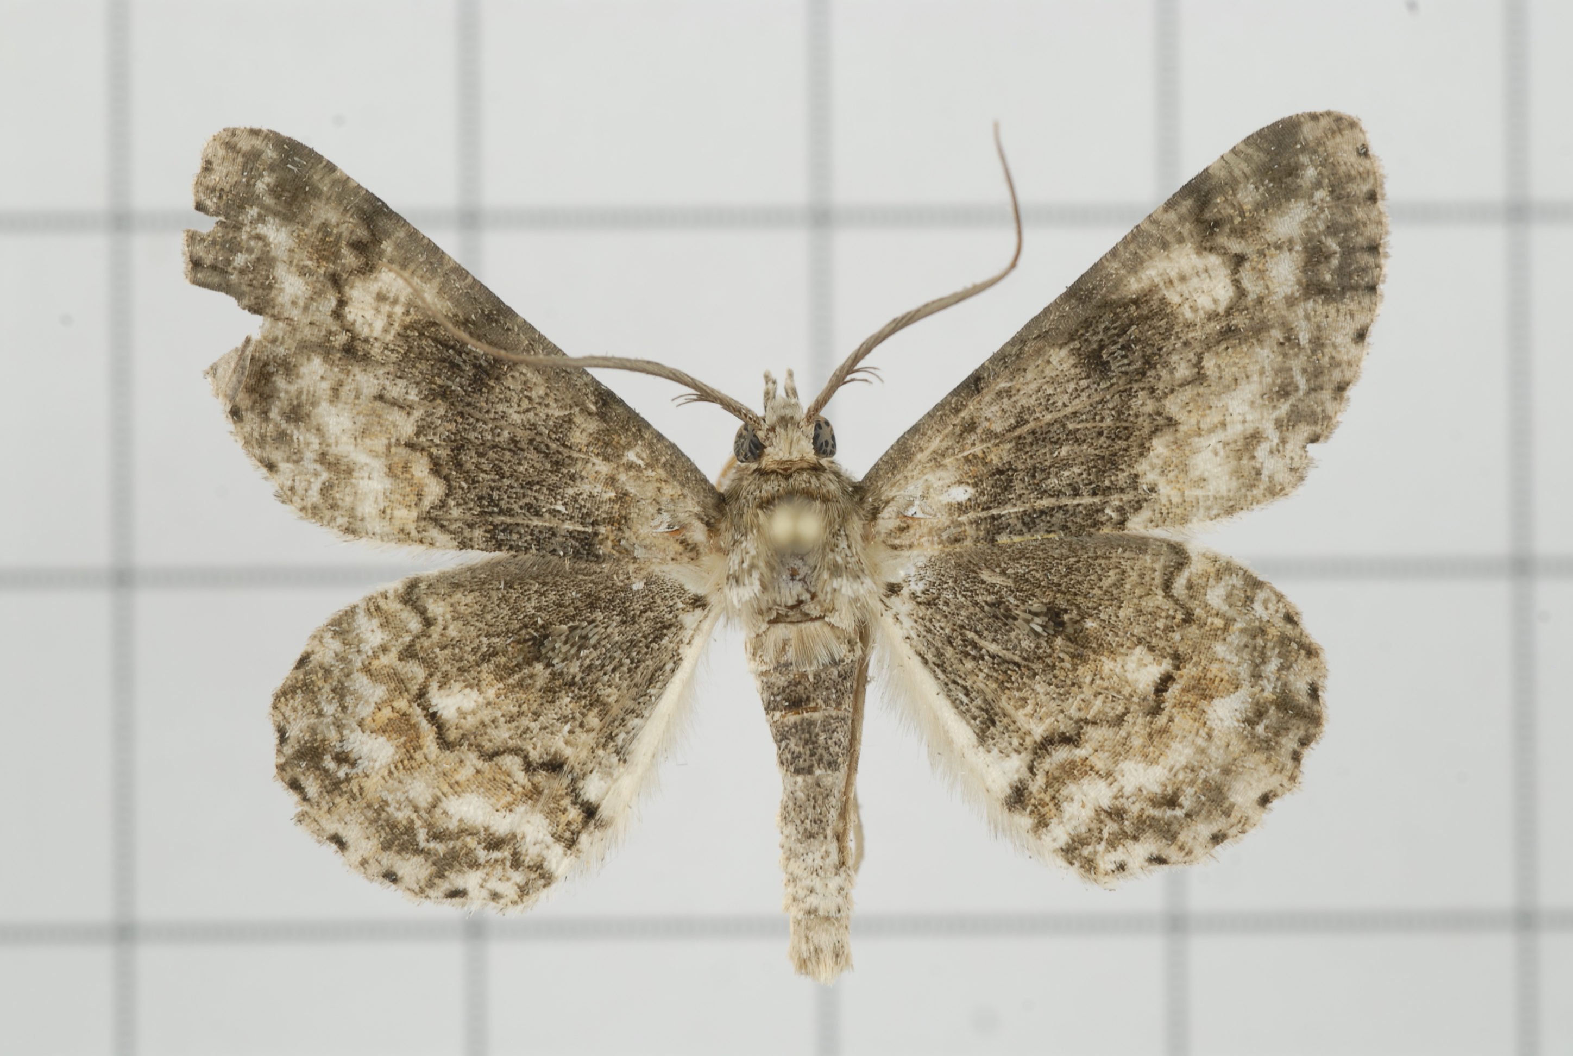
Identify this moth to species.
Cleora injectaria
